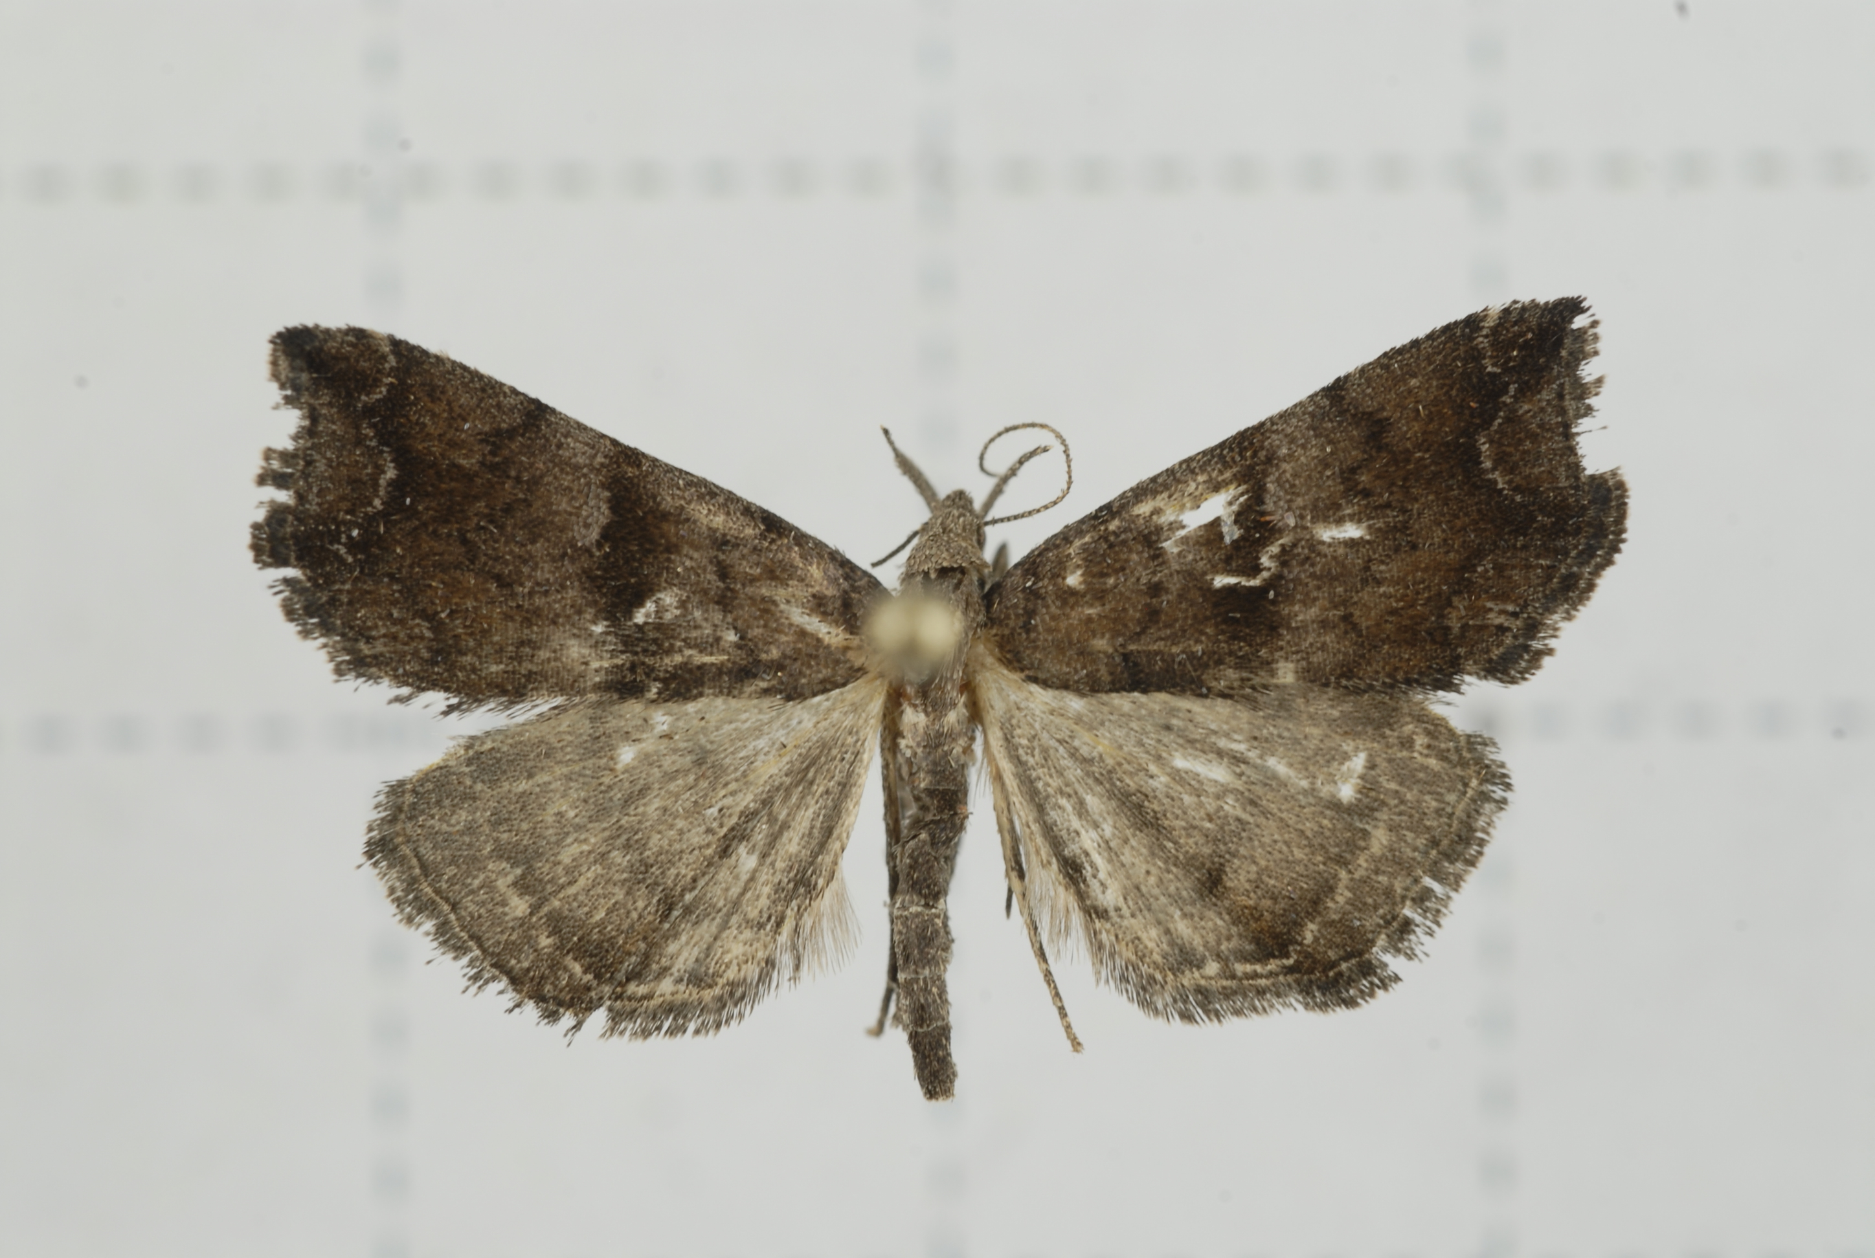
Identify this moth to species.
Hipoepa fractalis
